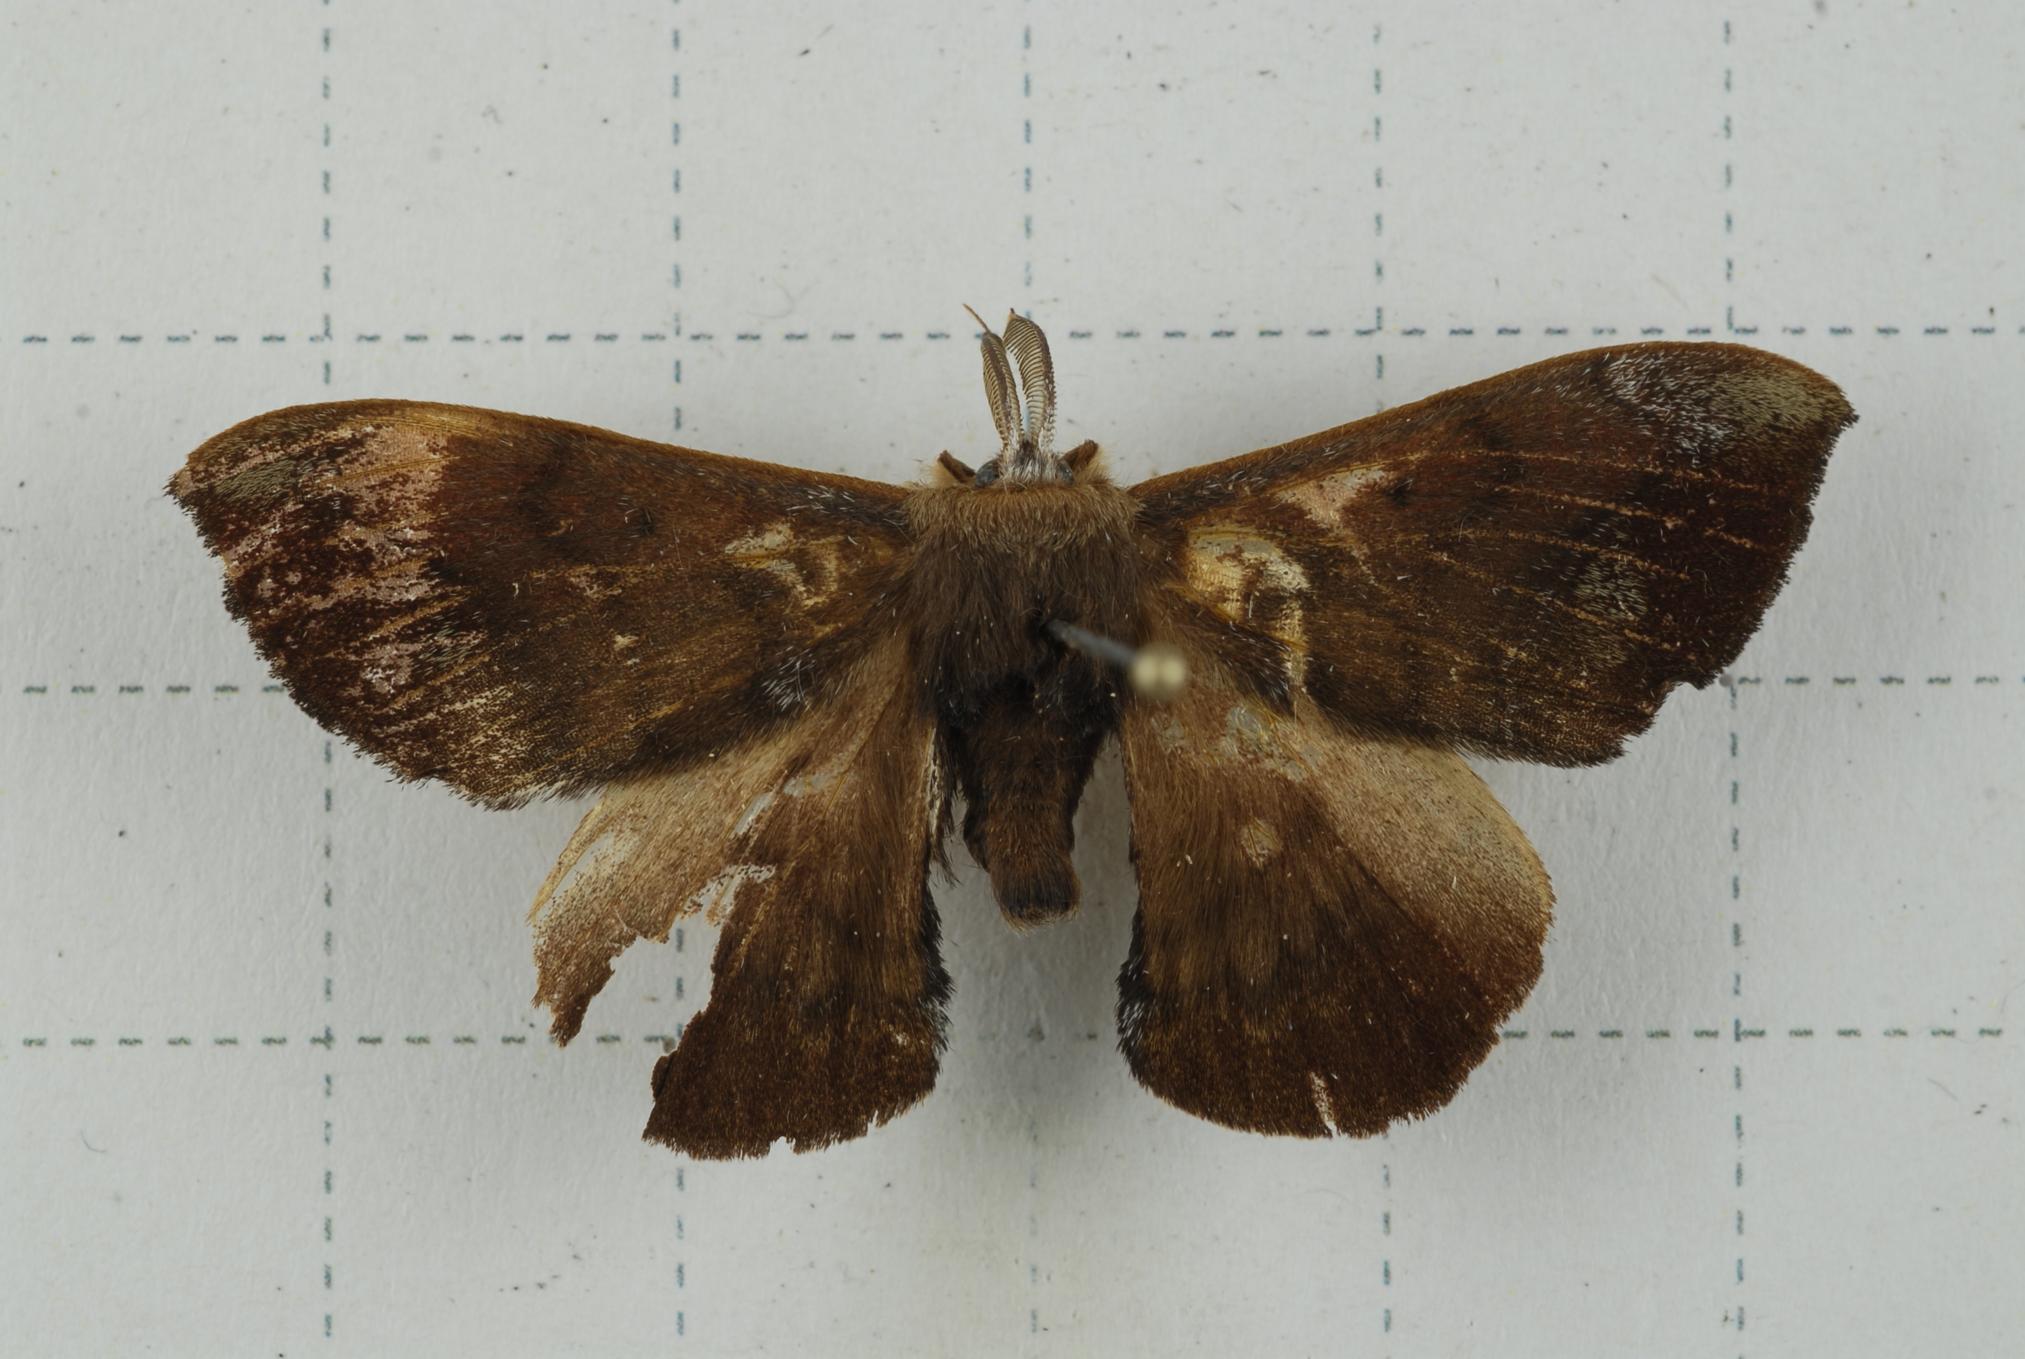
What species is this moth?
Andraca yauichui
